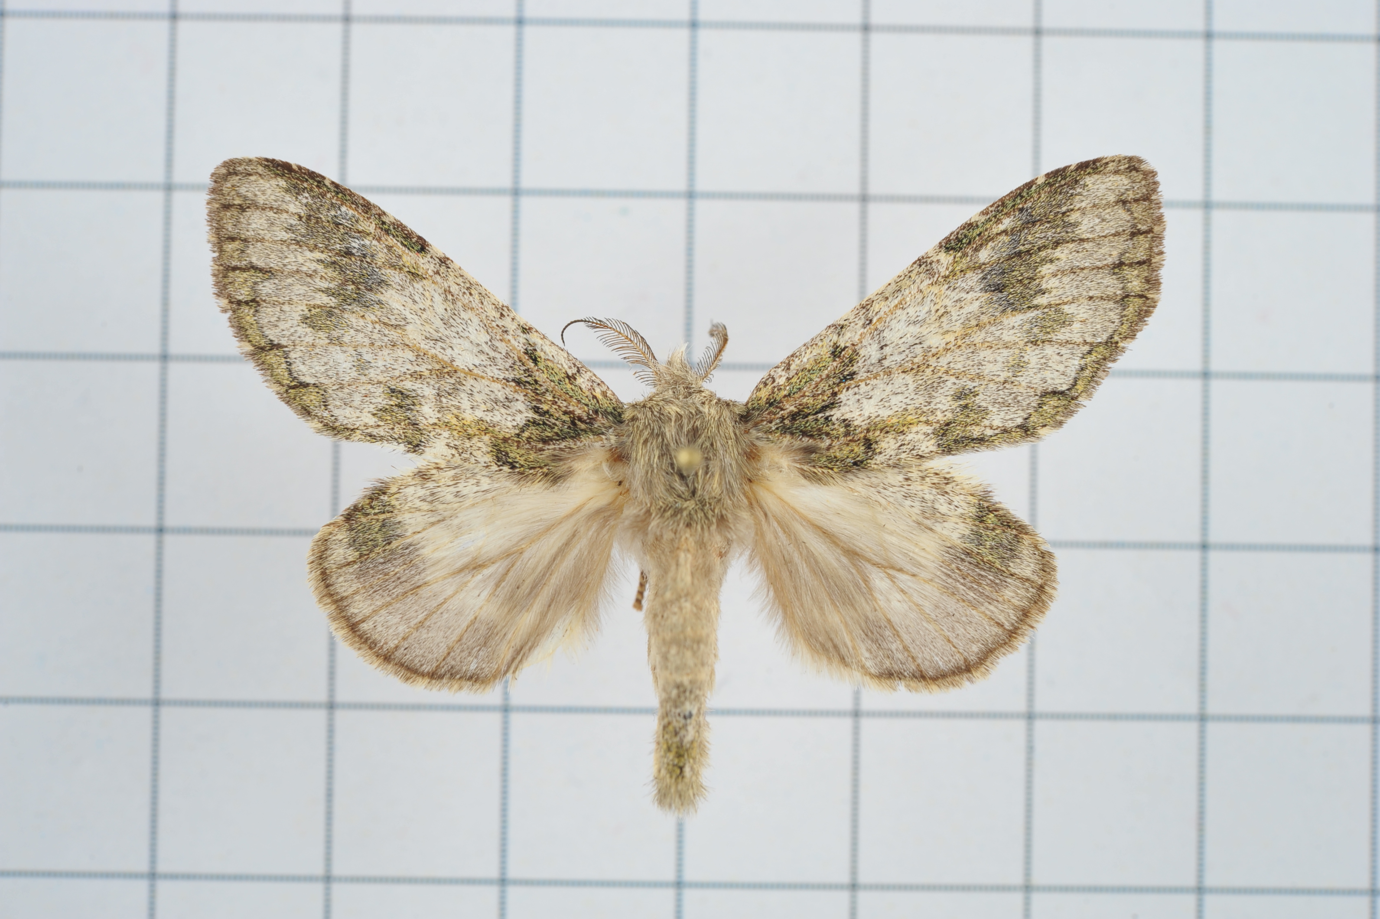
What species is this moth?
Syntypistis umbrosa
